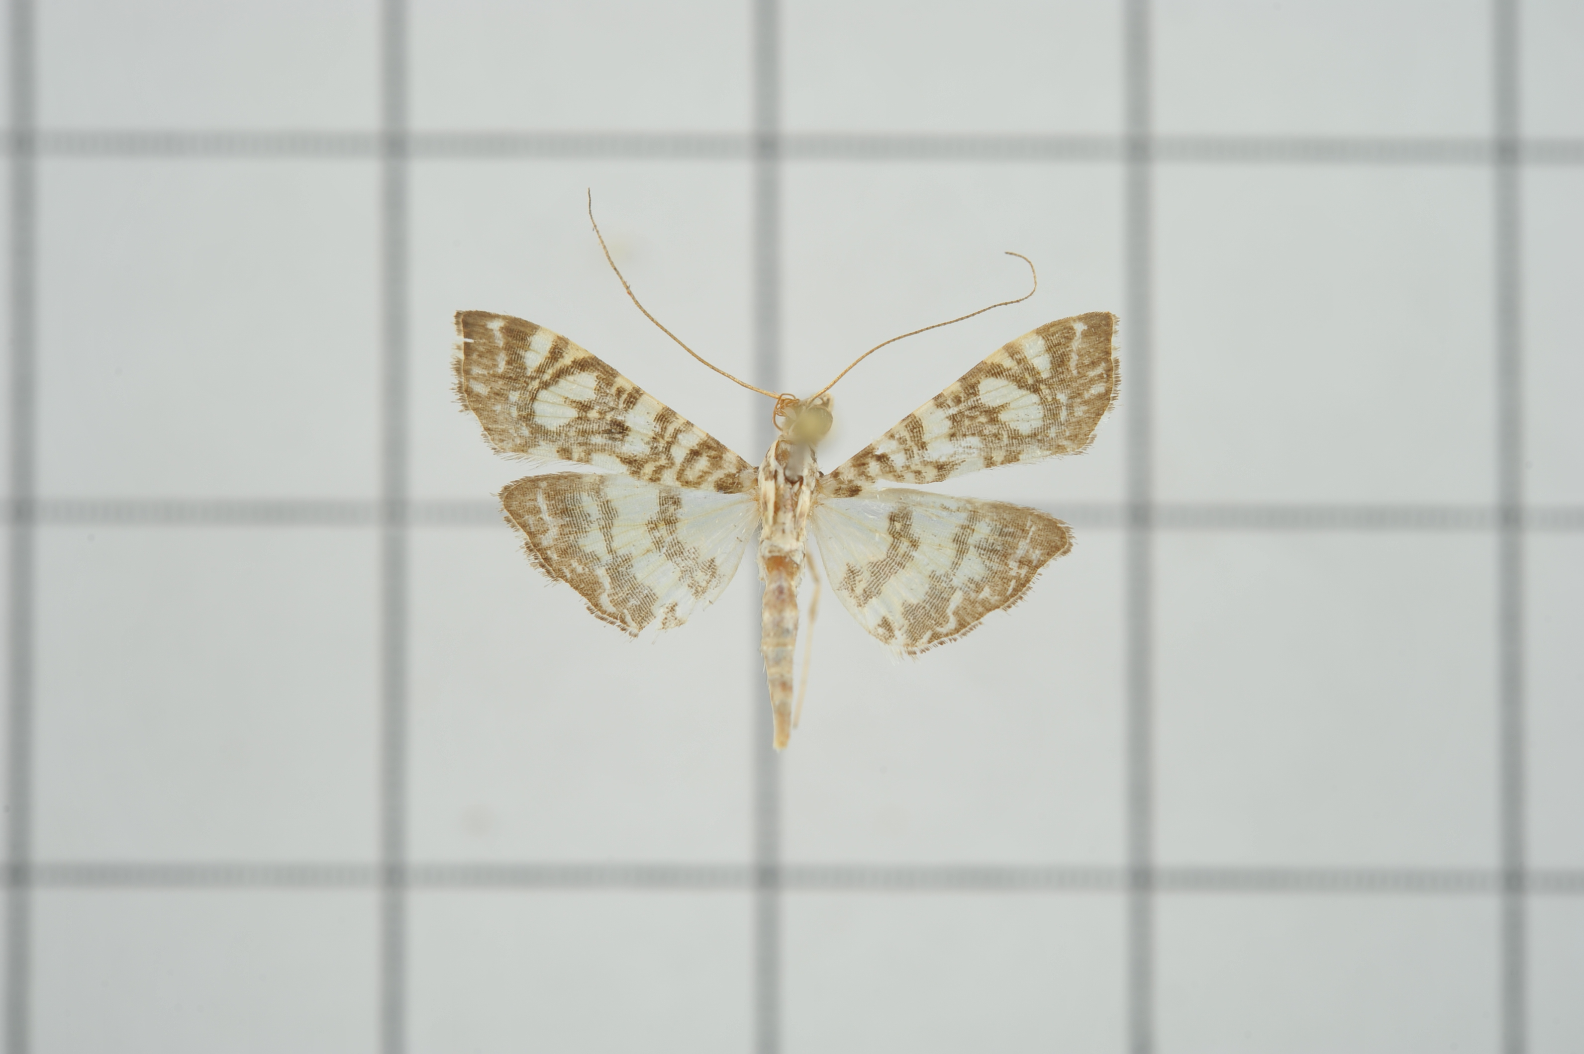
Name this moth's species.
Chabulina onychinalis
